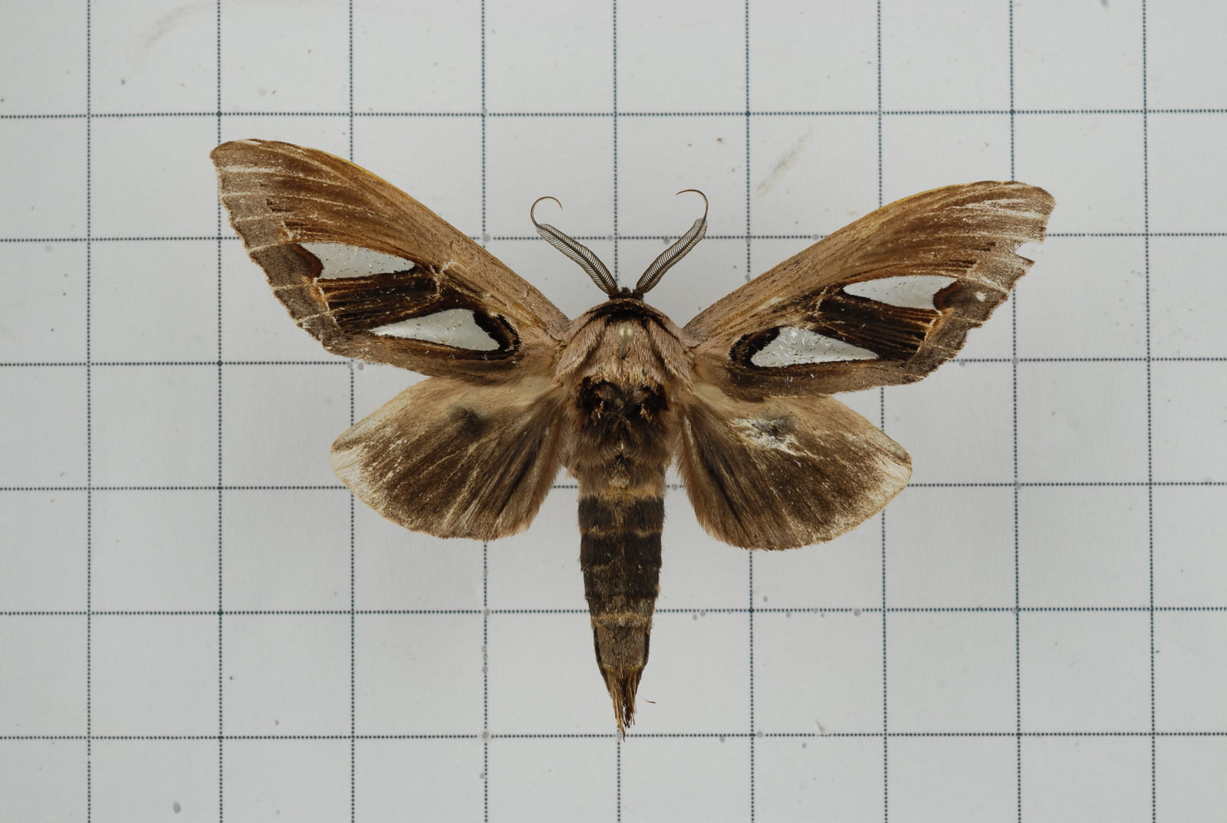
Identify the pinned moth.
Tarsolepis japonica
